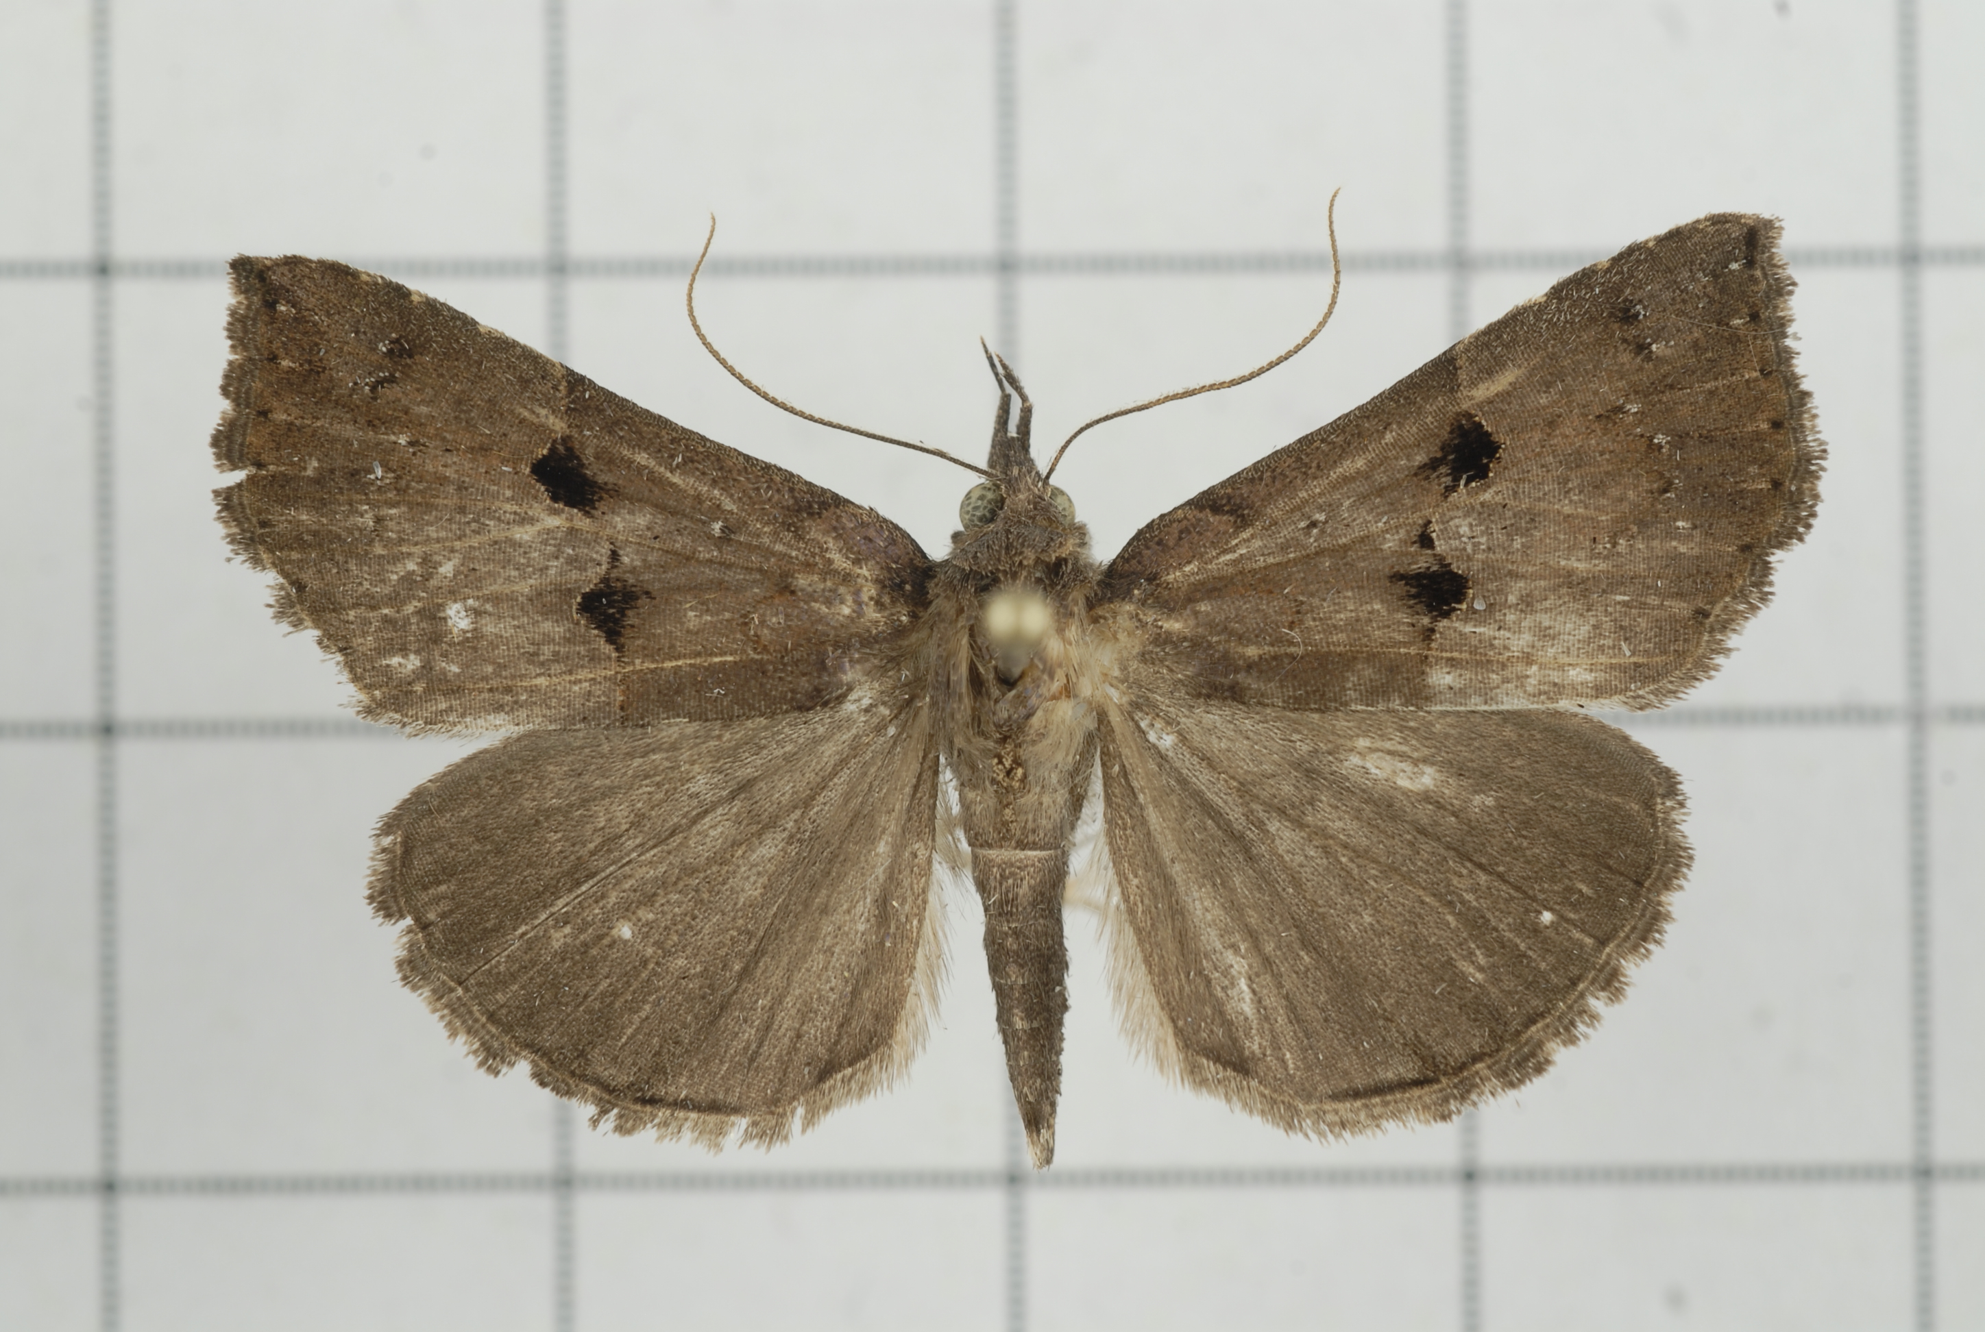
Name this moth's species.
Hypena sinuosa
